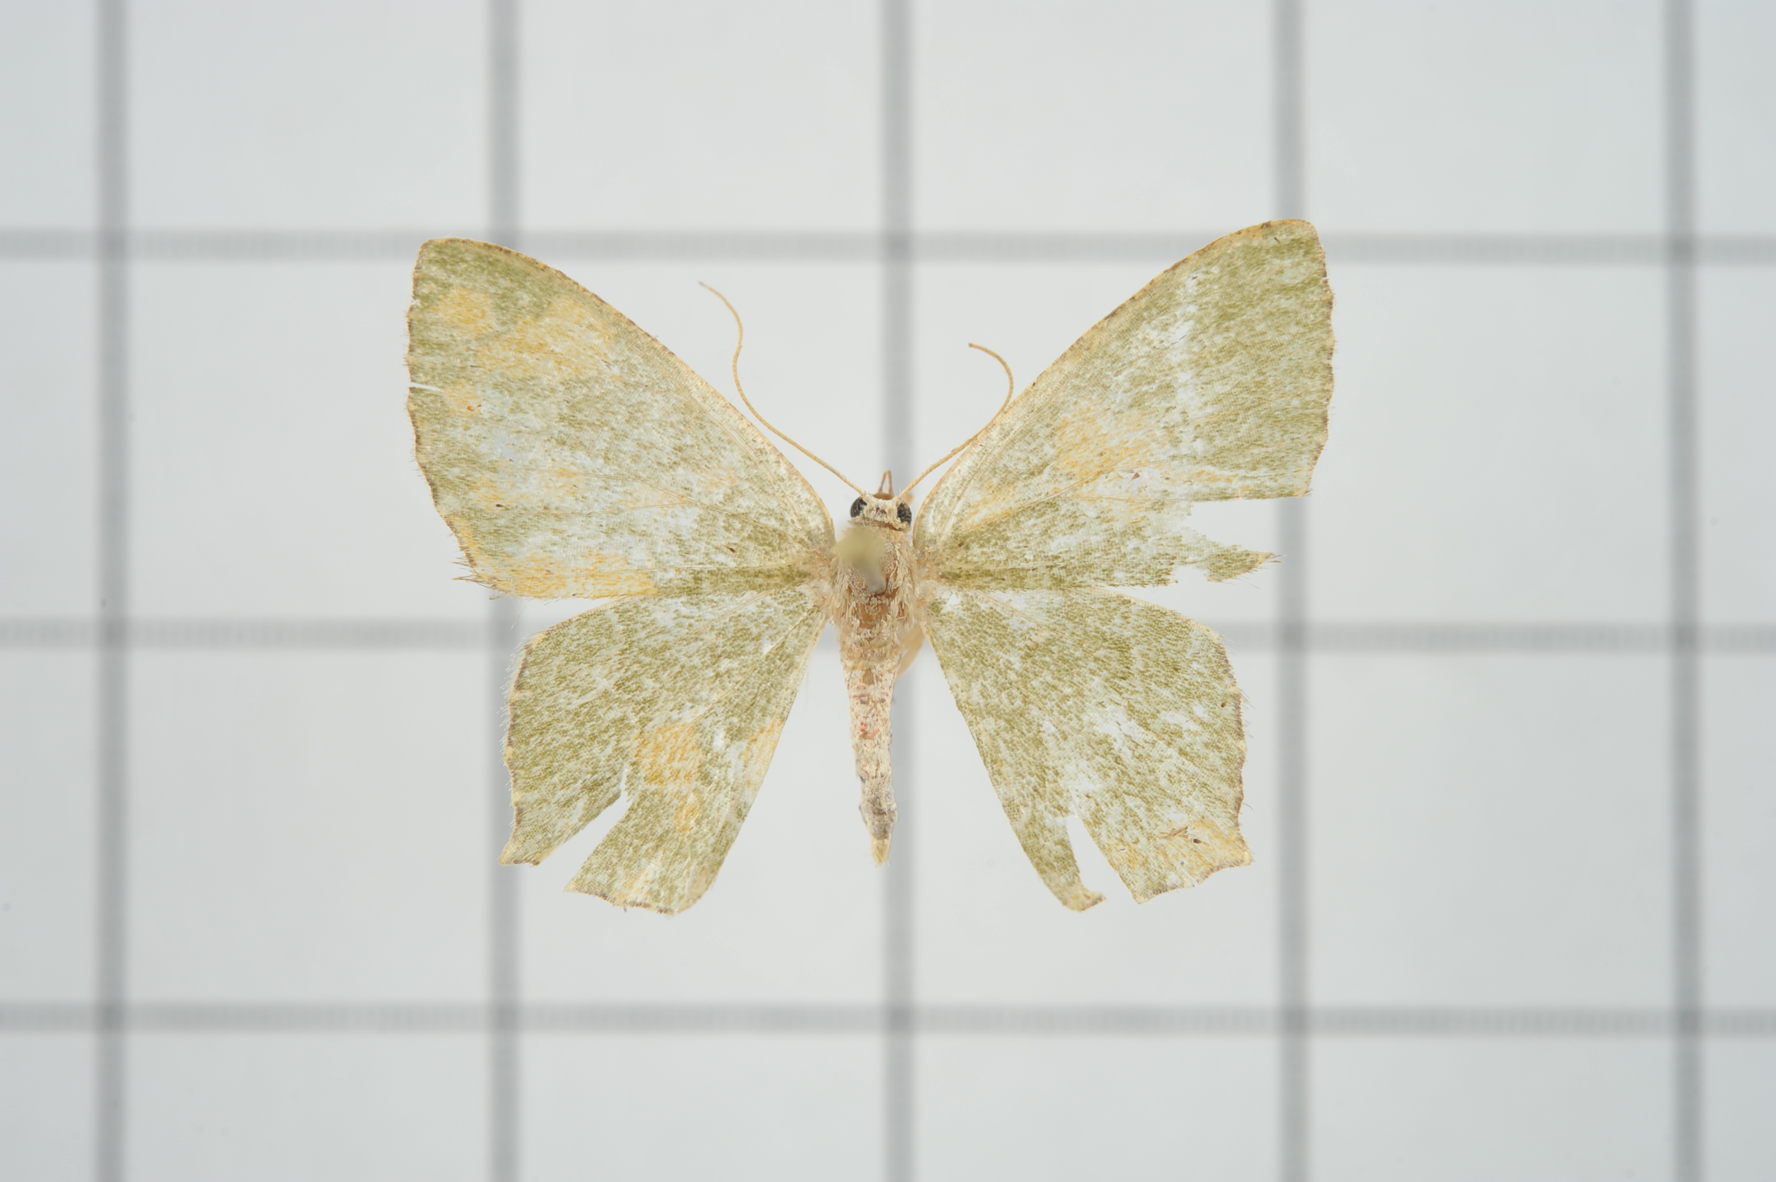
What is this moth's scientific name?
Hemithea tritonaria
